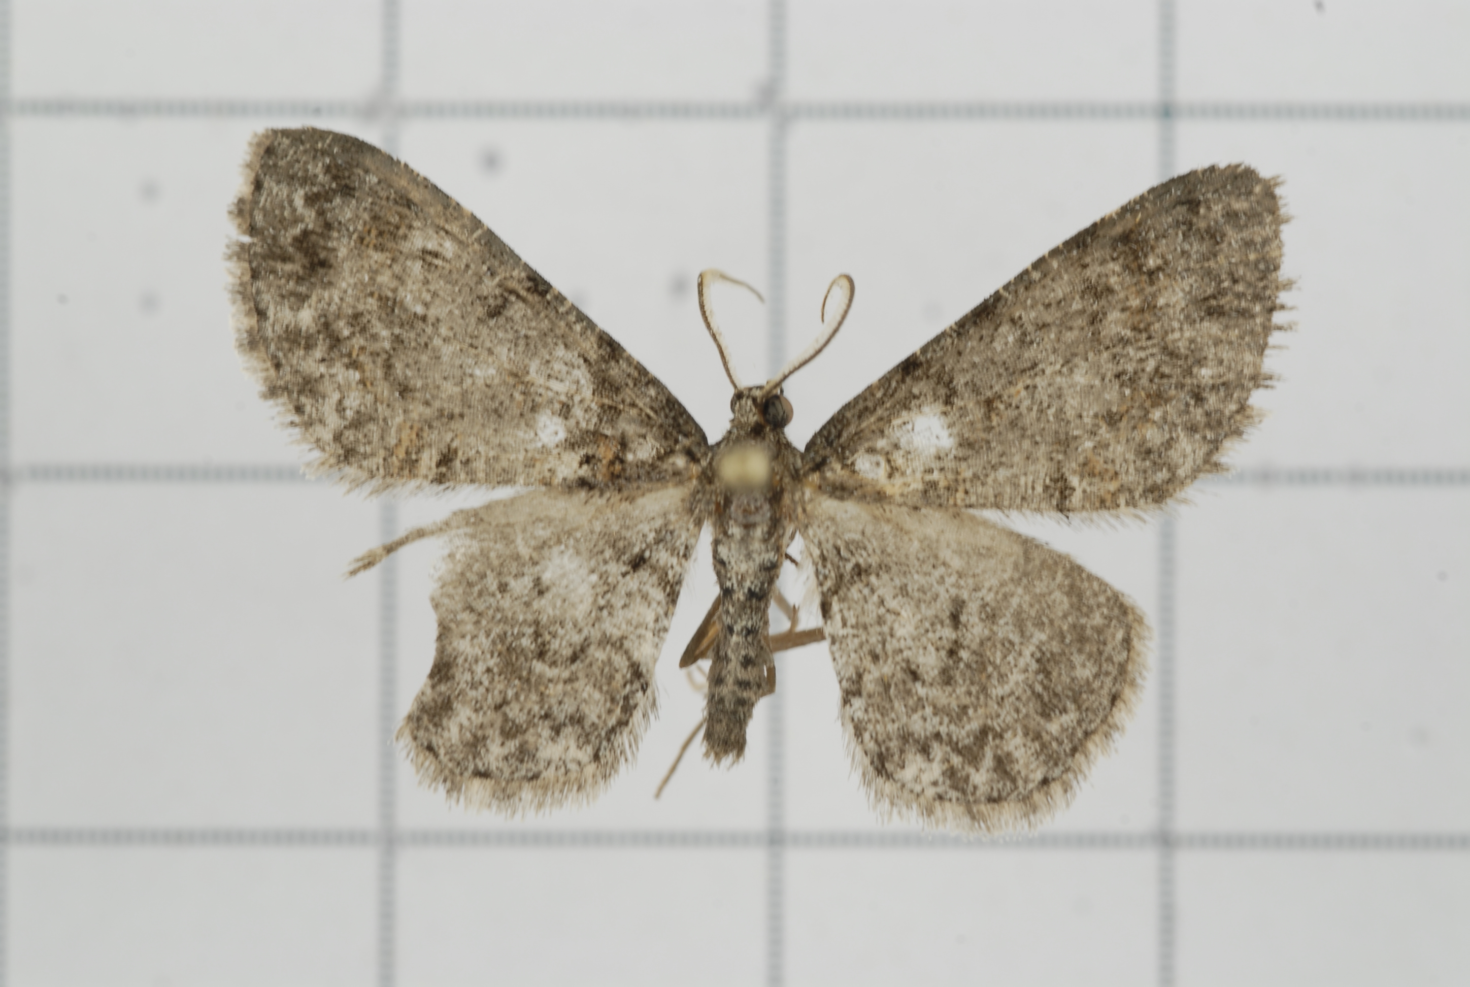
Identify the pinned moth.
Aethalura duplicata
